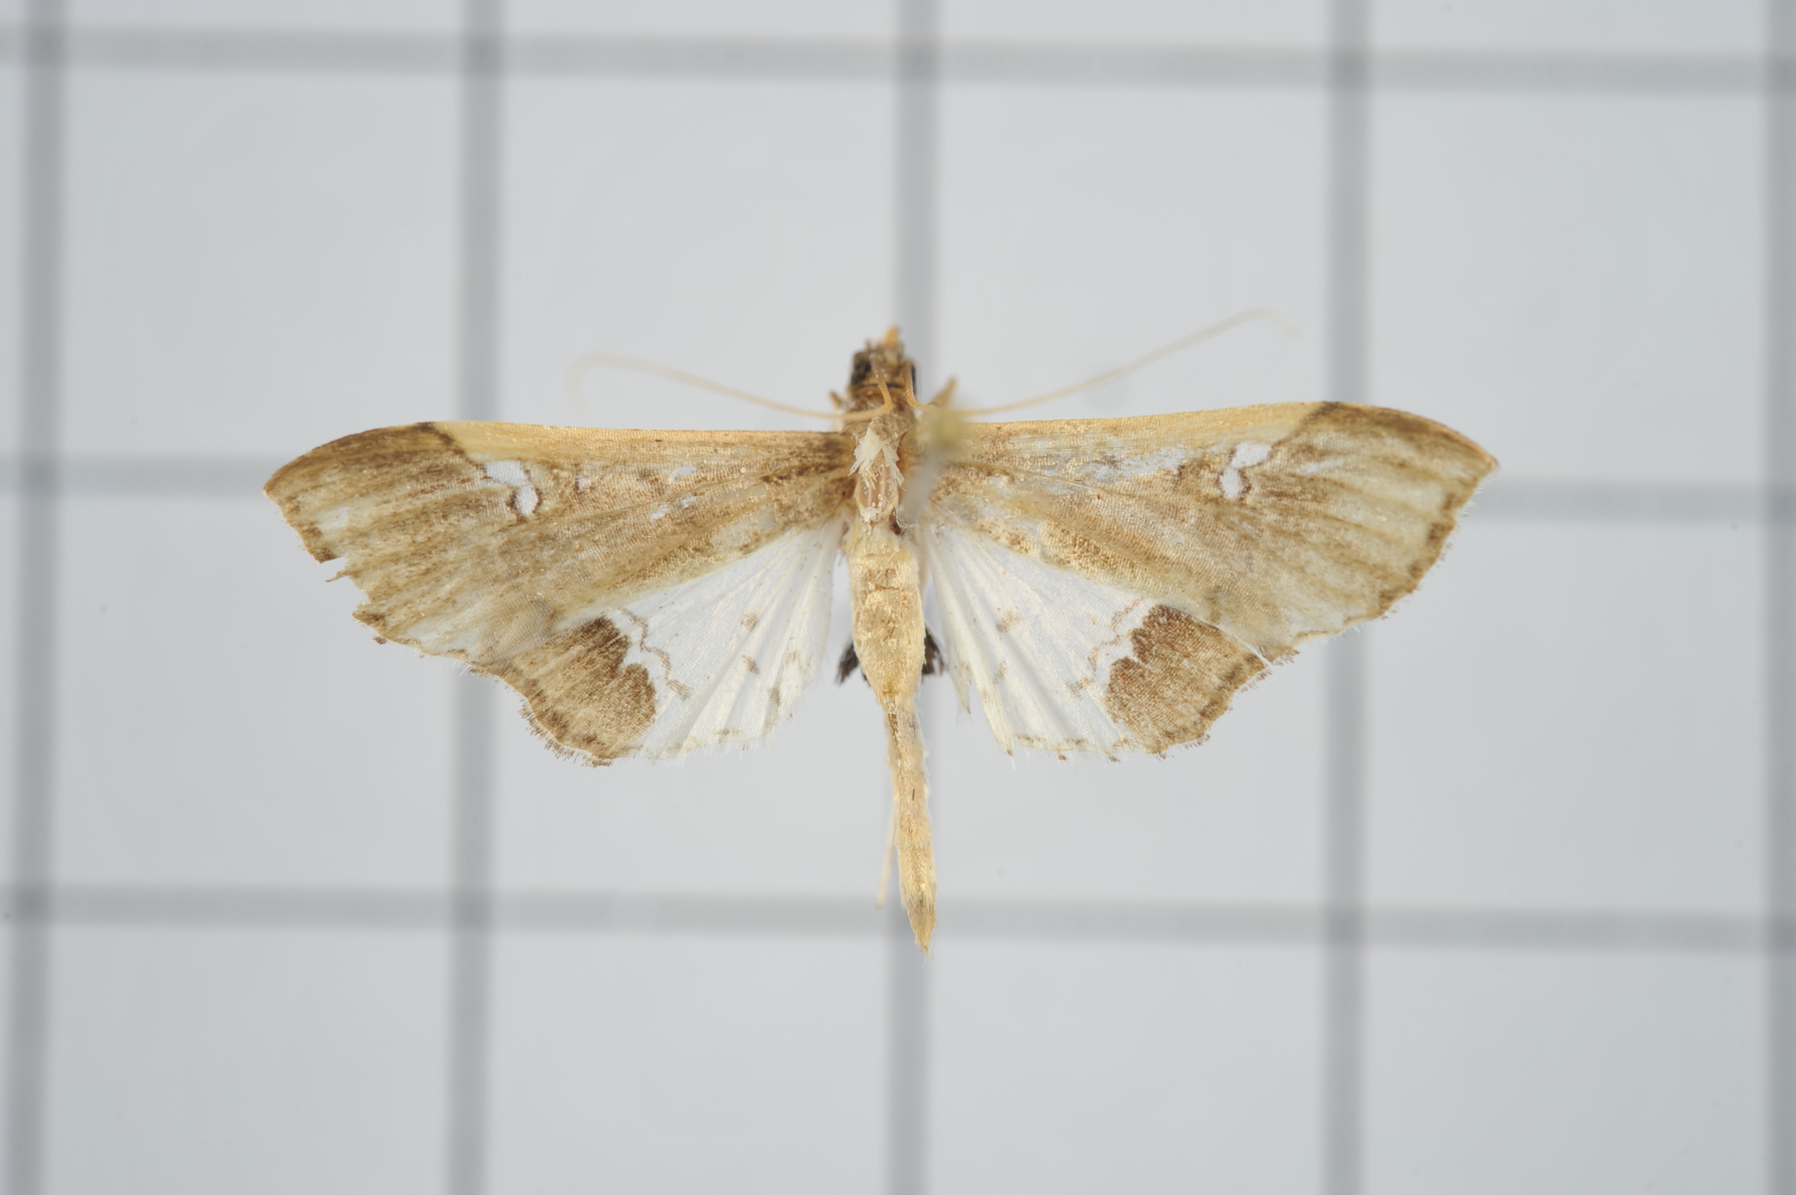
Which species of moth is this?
Maruca amboinalis
